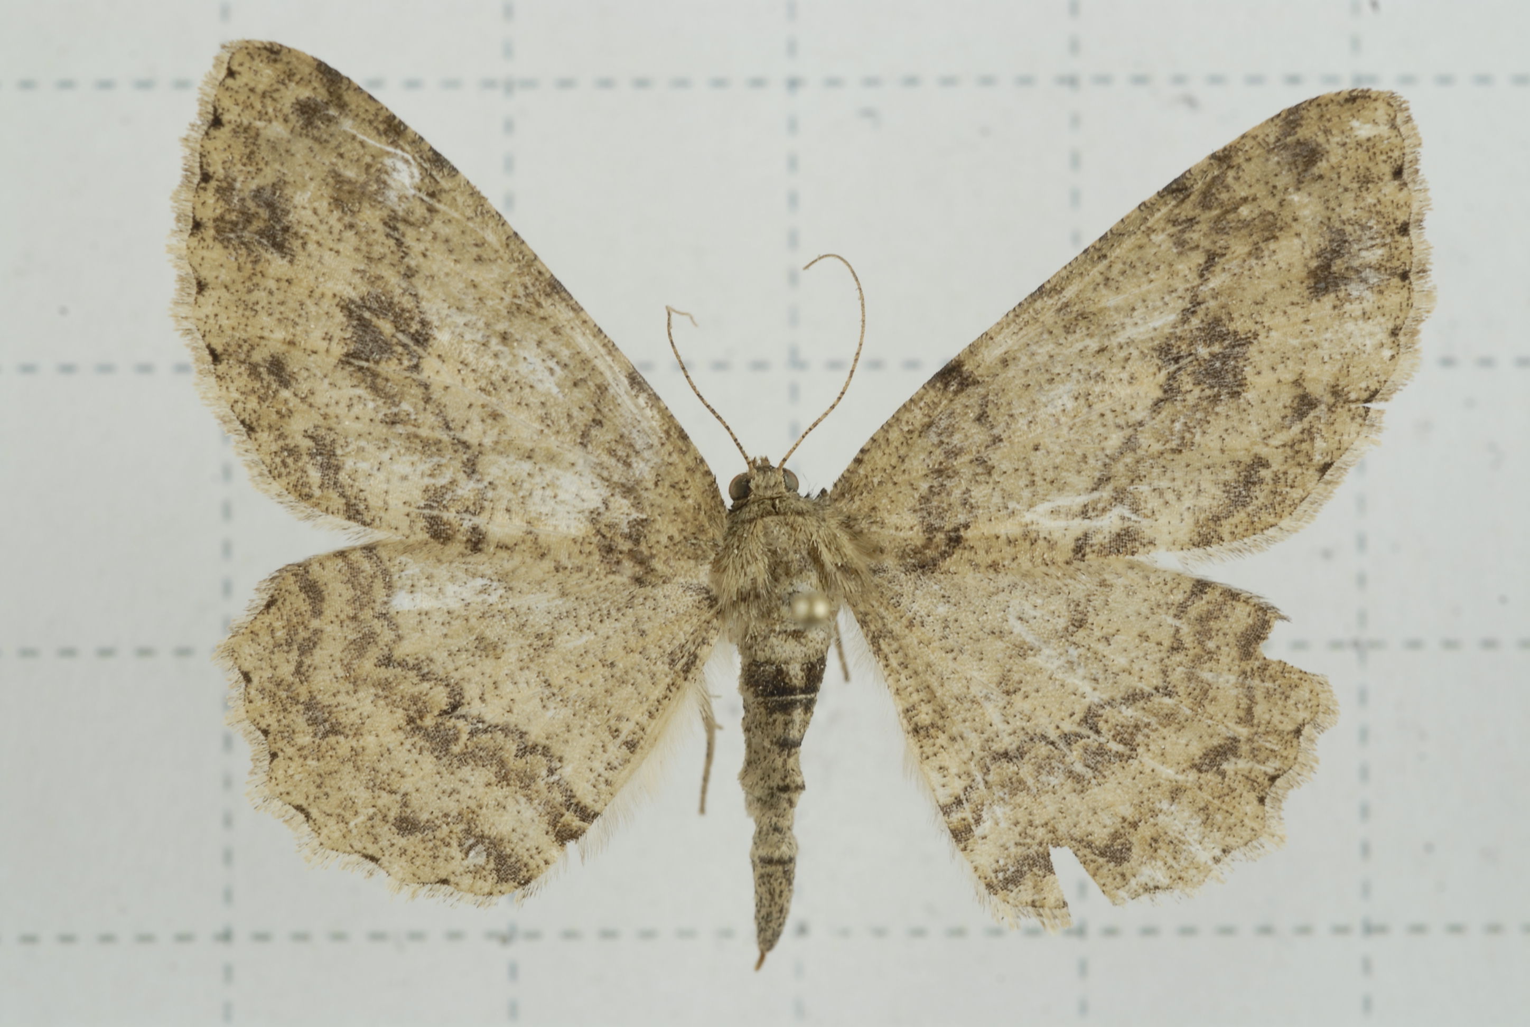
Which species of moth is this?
Ectropis excellens
